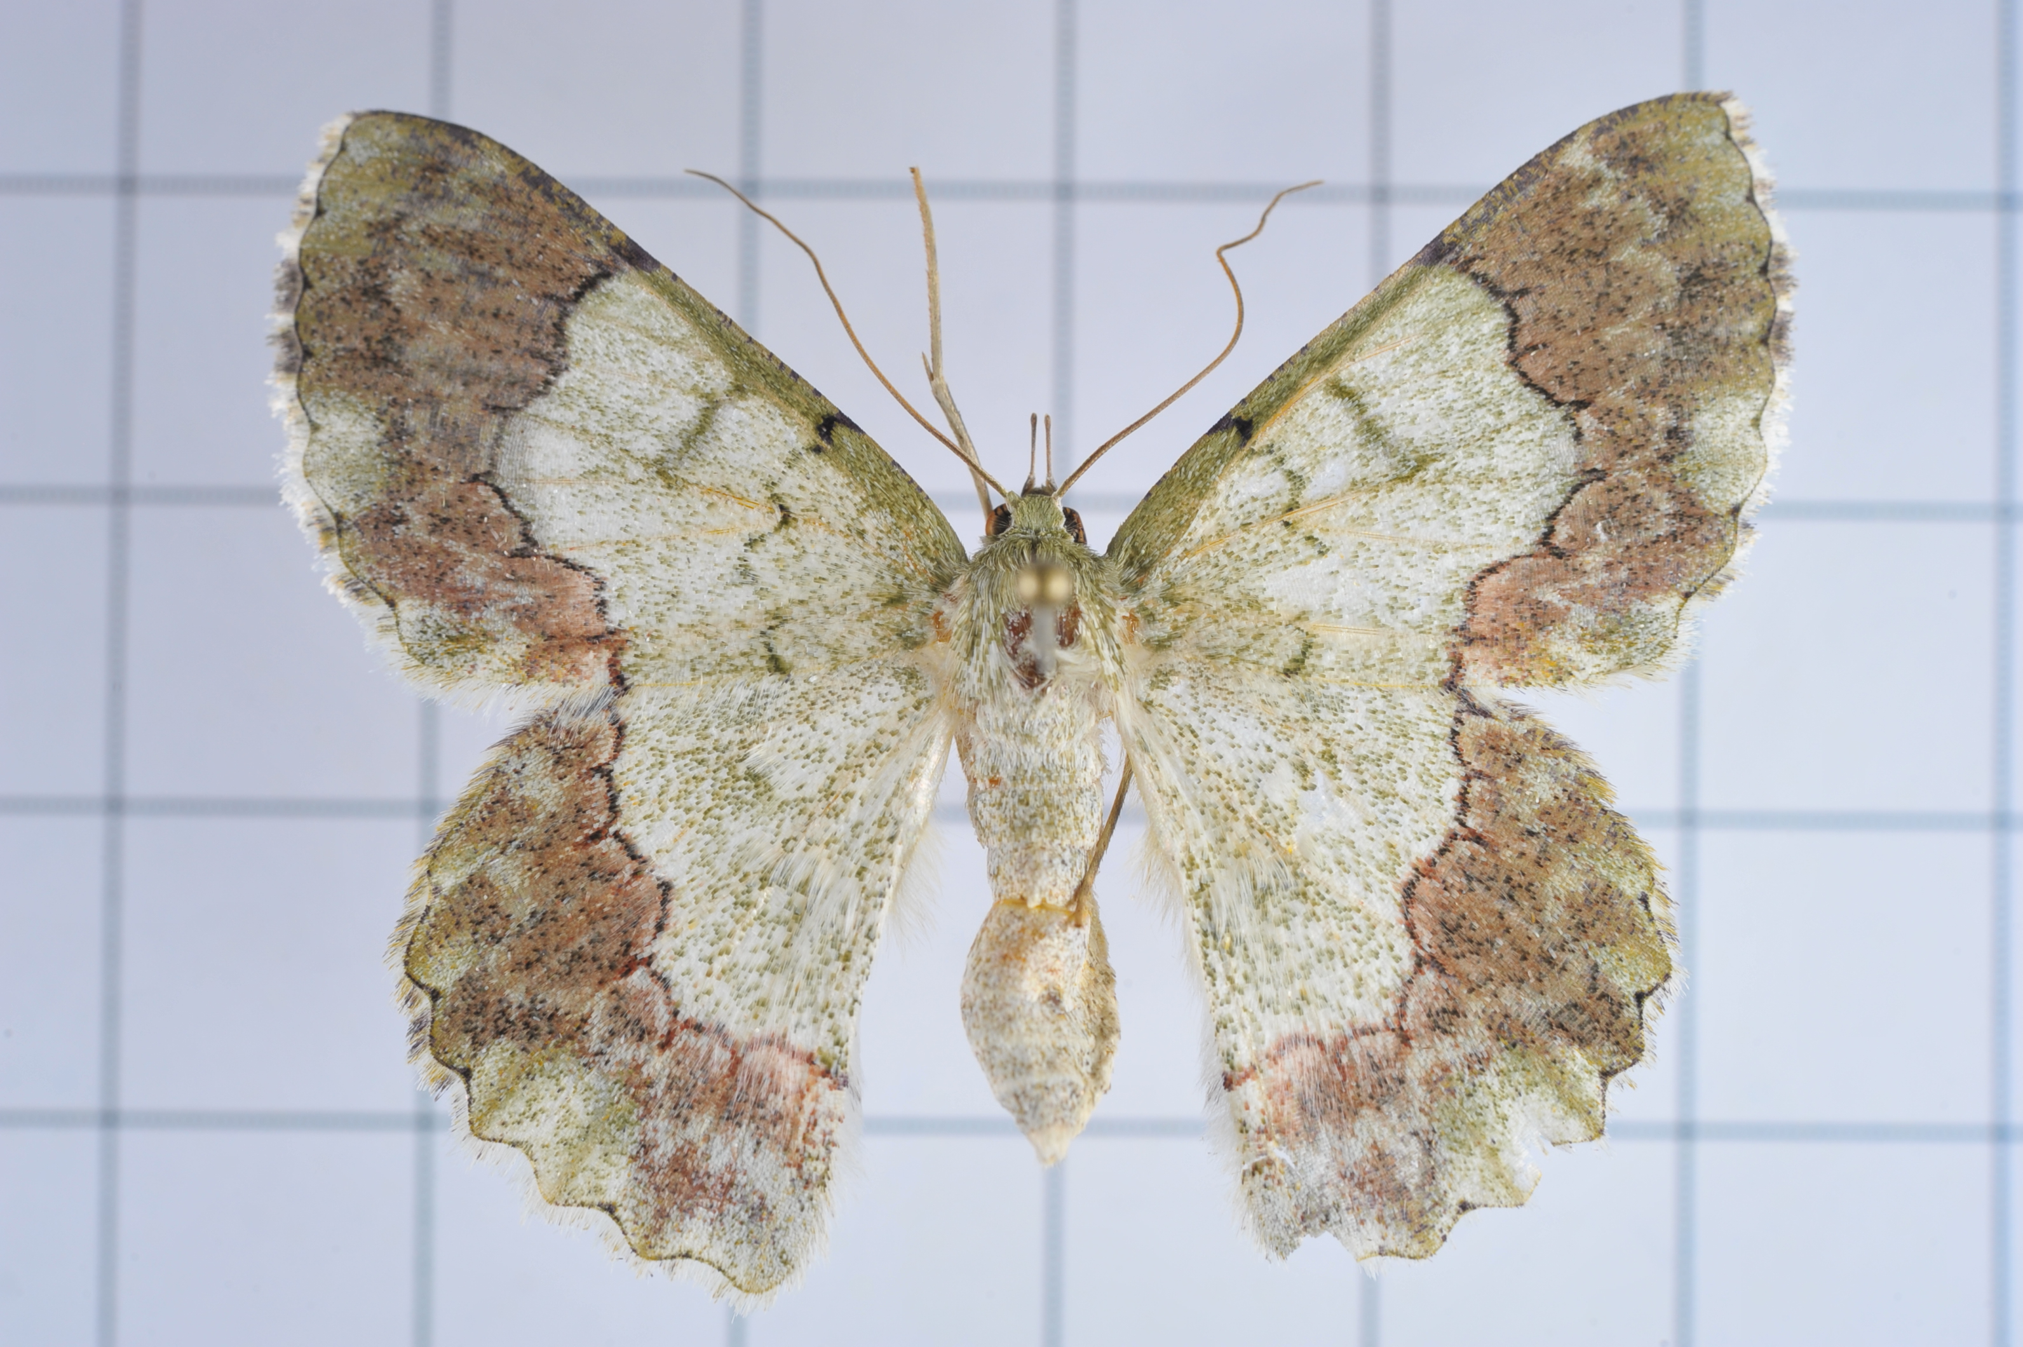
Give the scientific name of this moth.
Pingasa ruginaria pacifica
